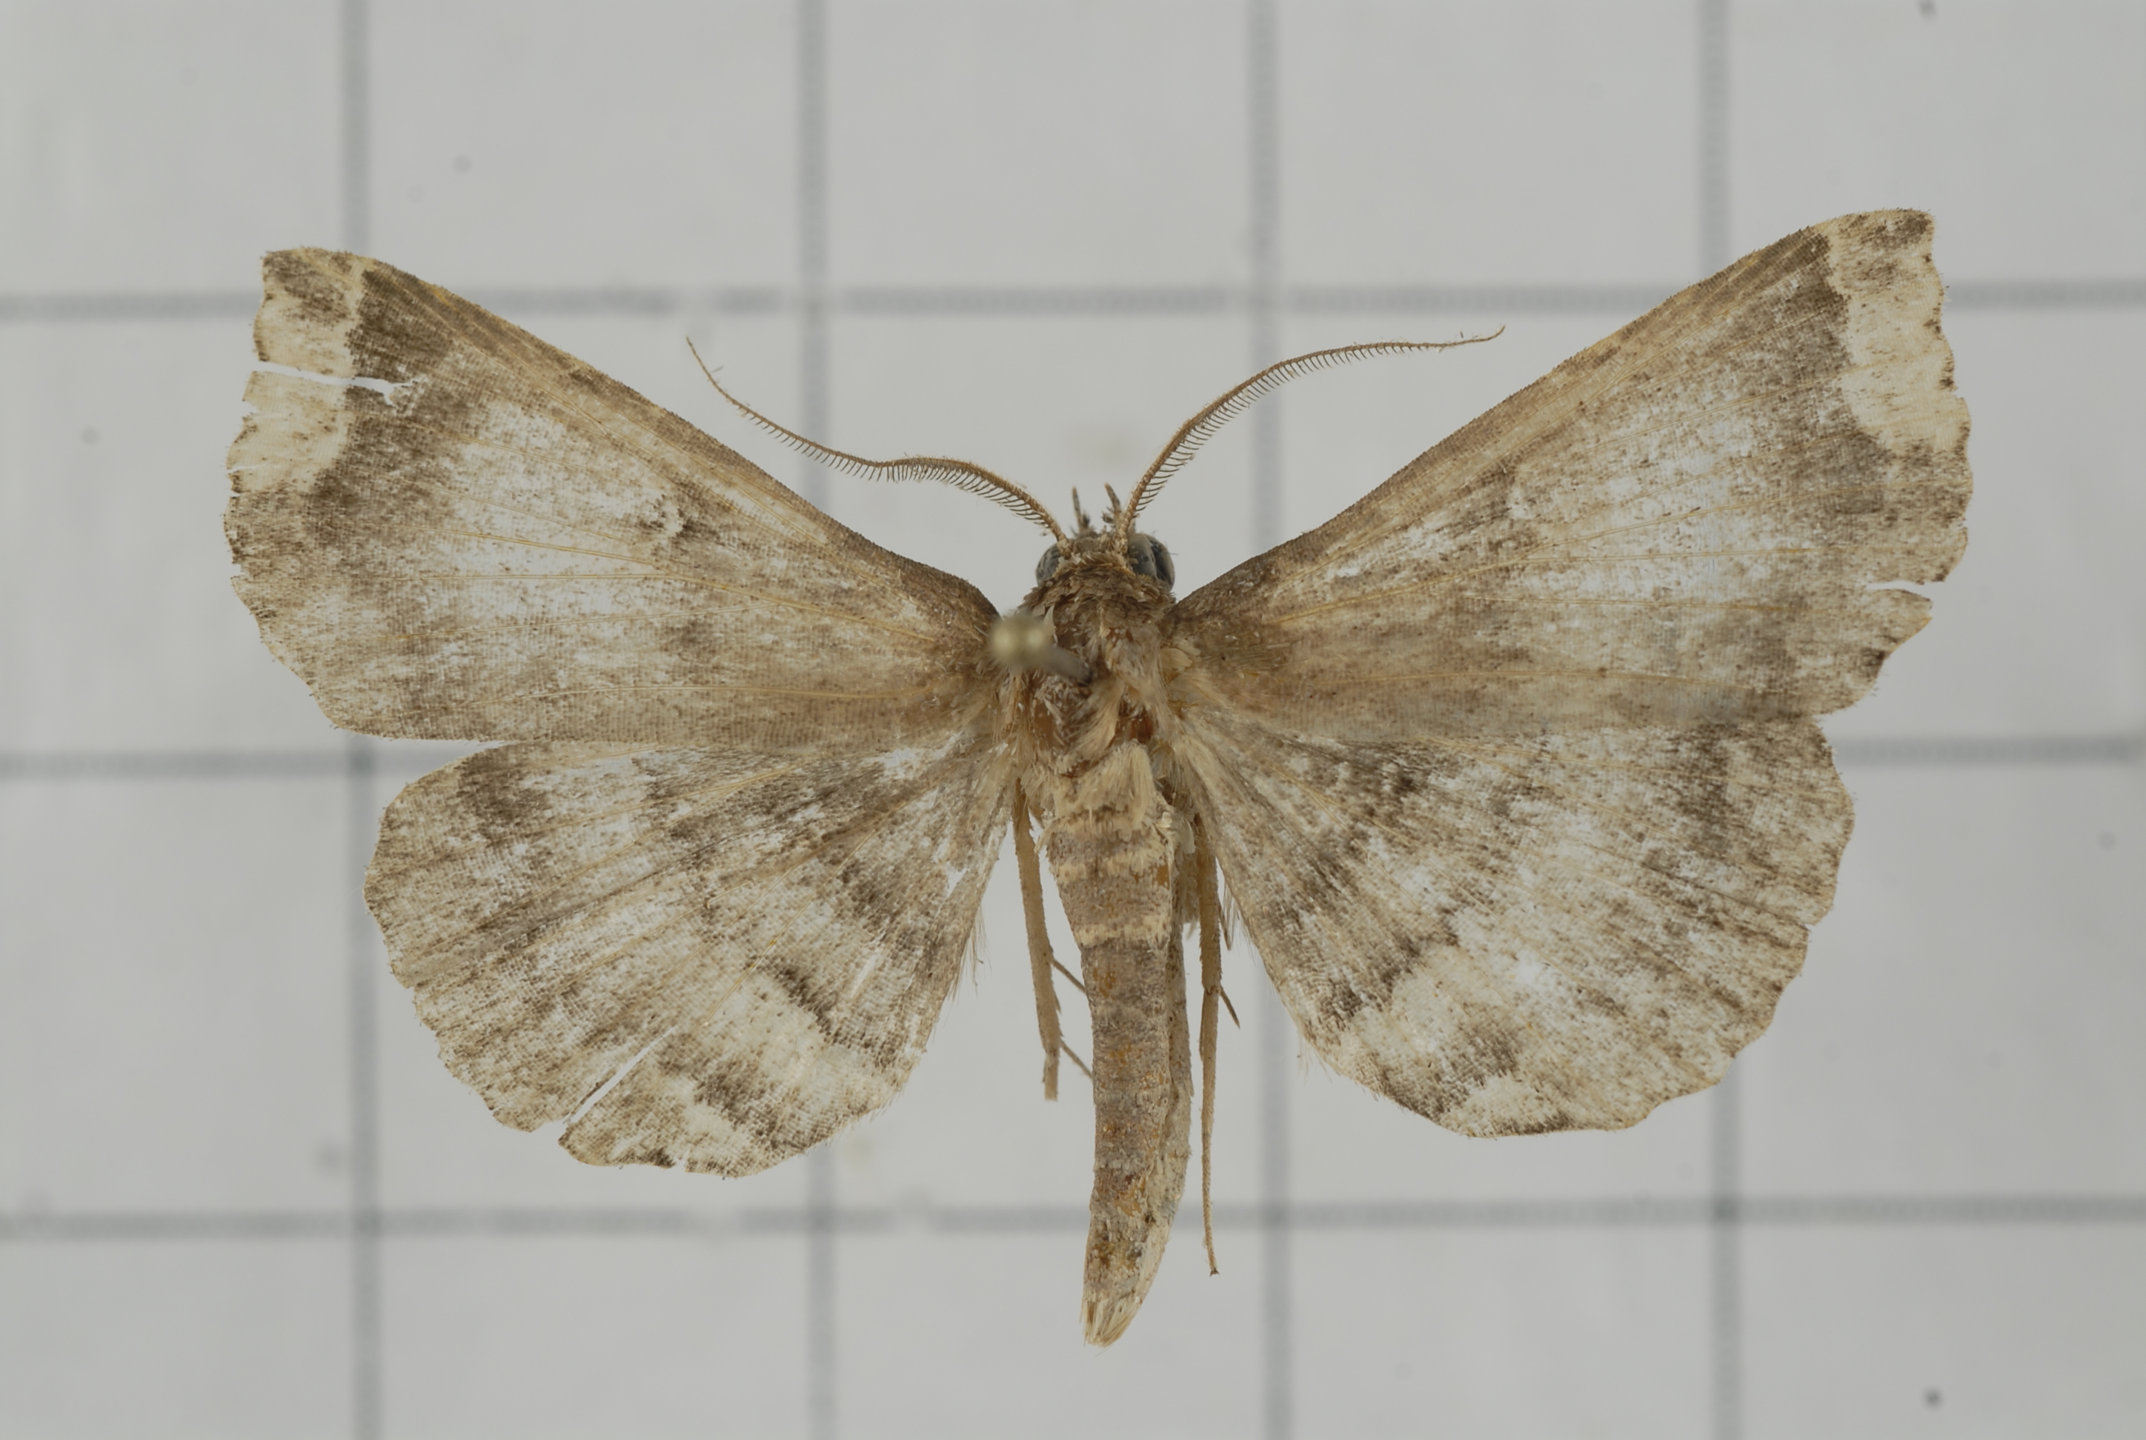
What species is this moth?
Adrapsa quadrilinealis
